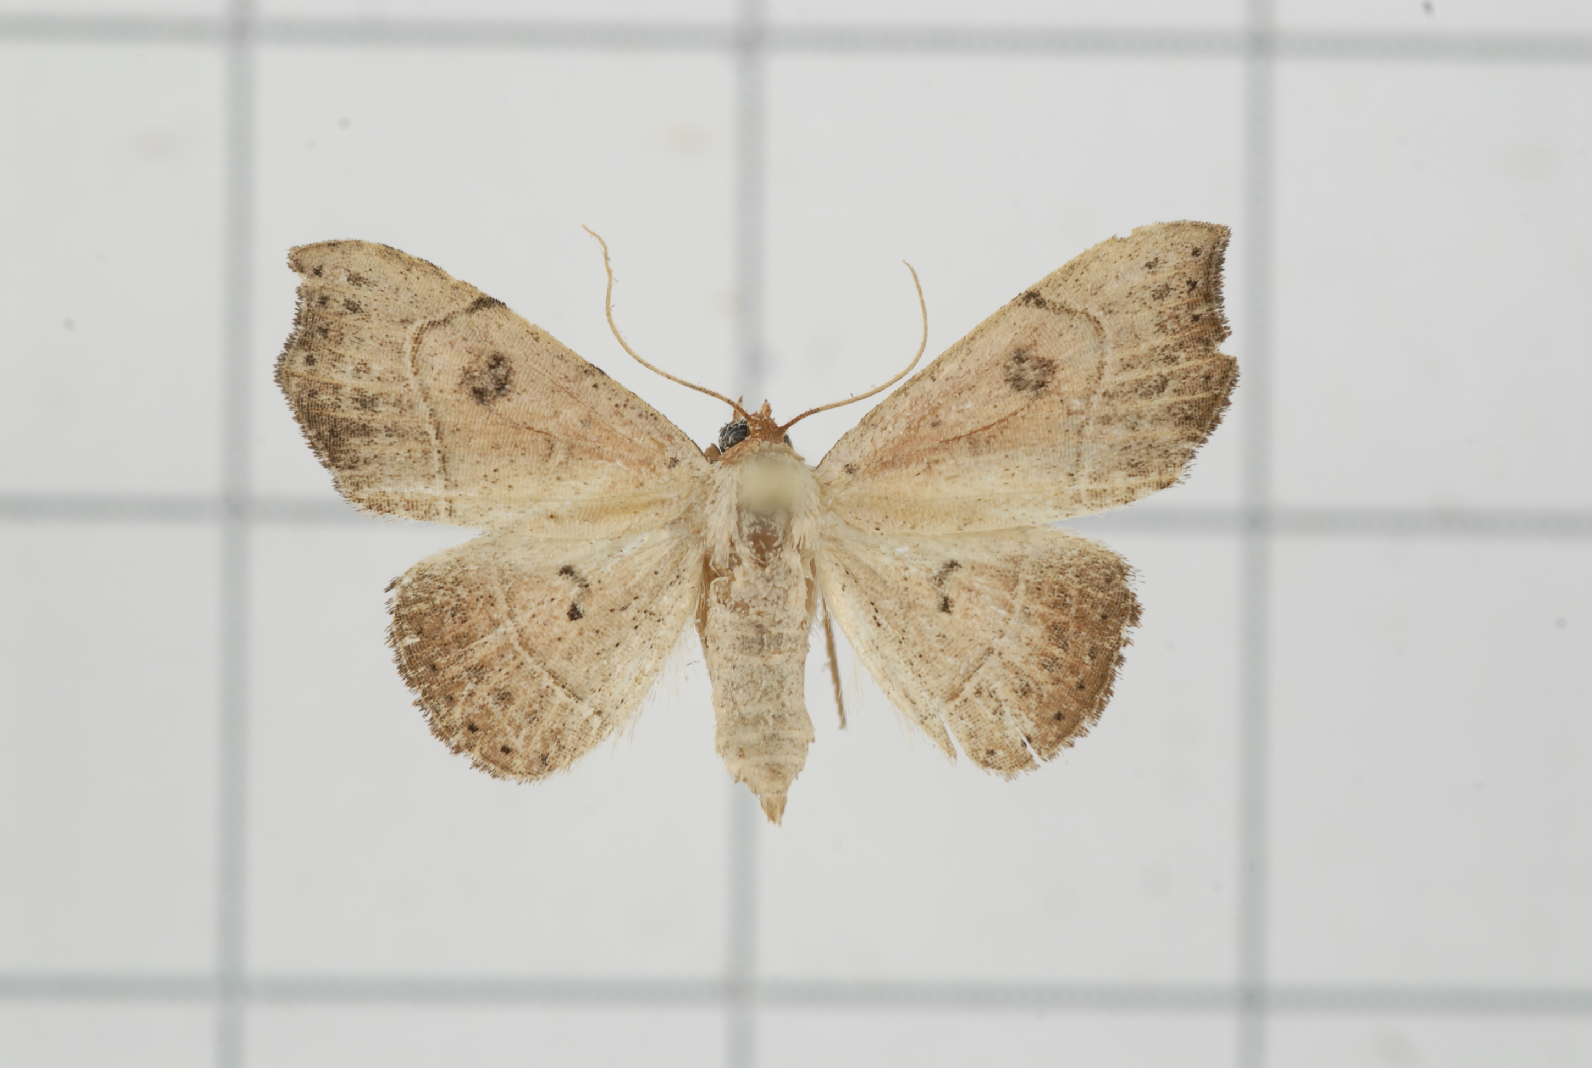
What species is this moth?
Laspeyria ruficeps
